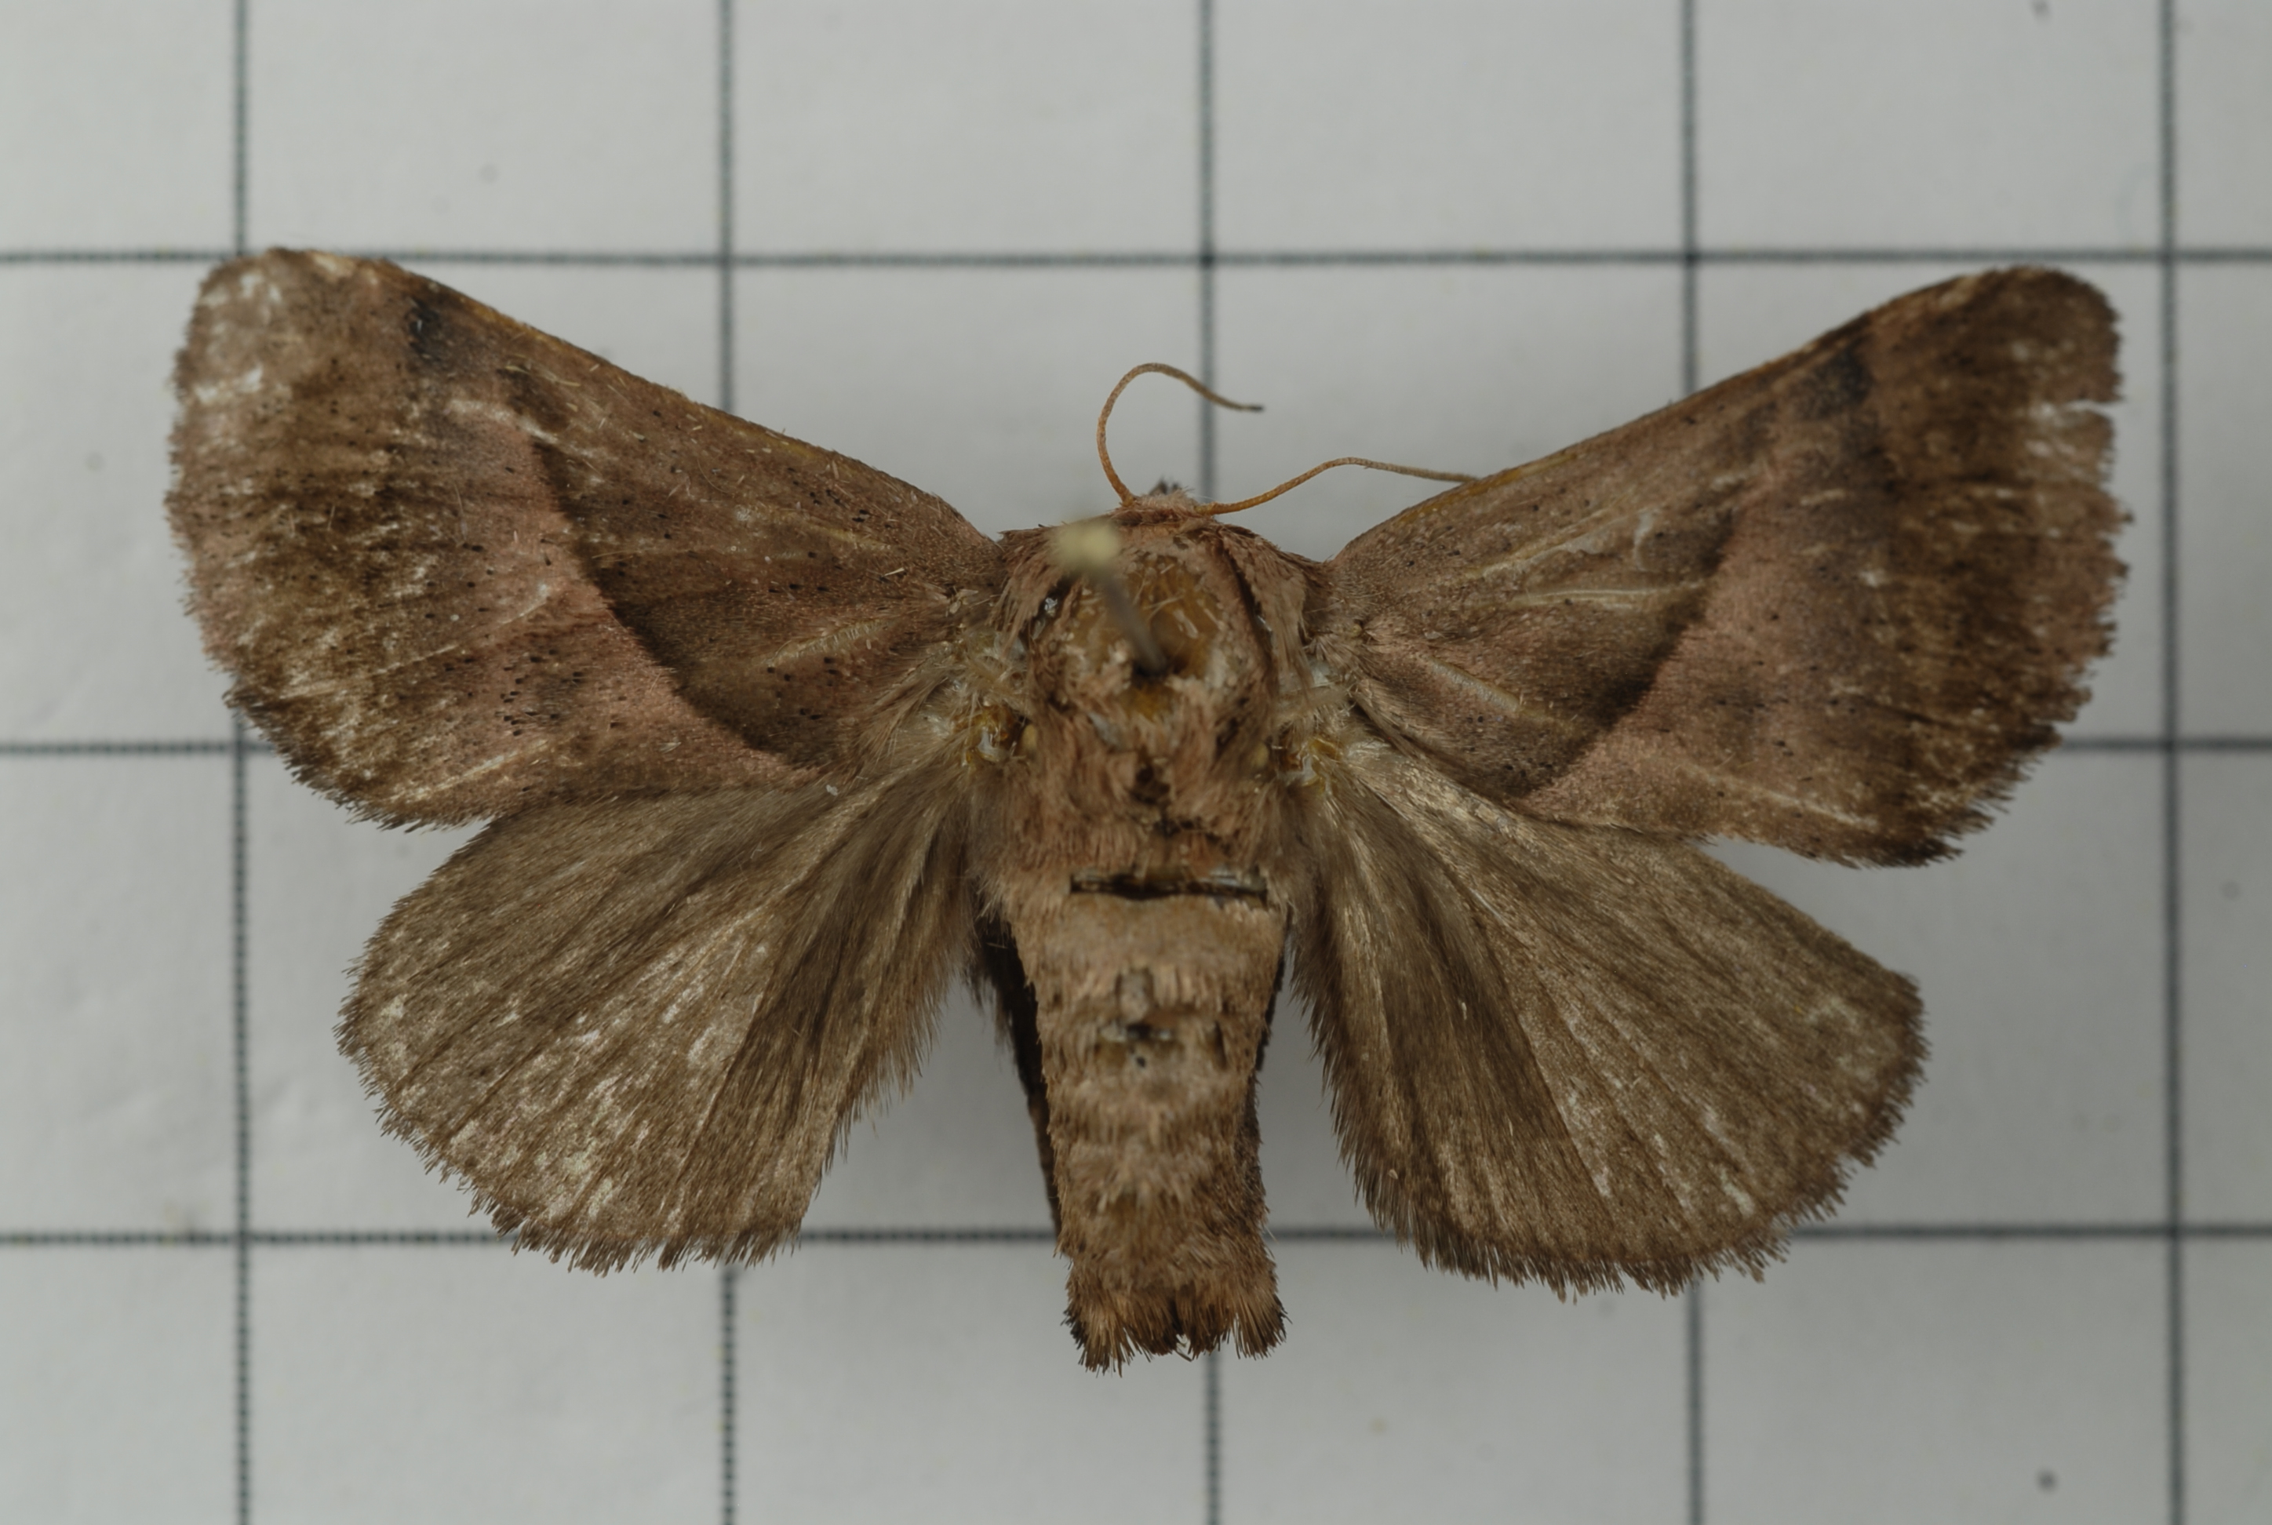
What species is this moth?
Setora postornata
